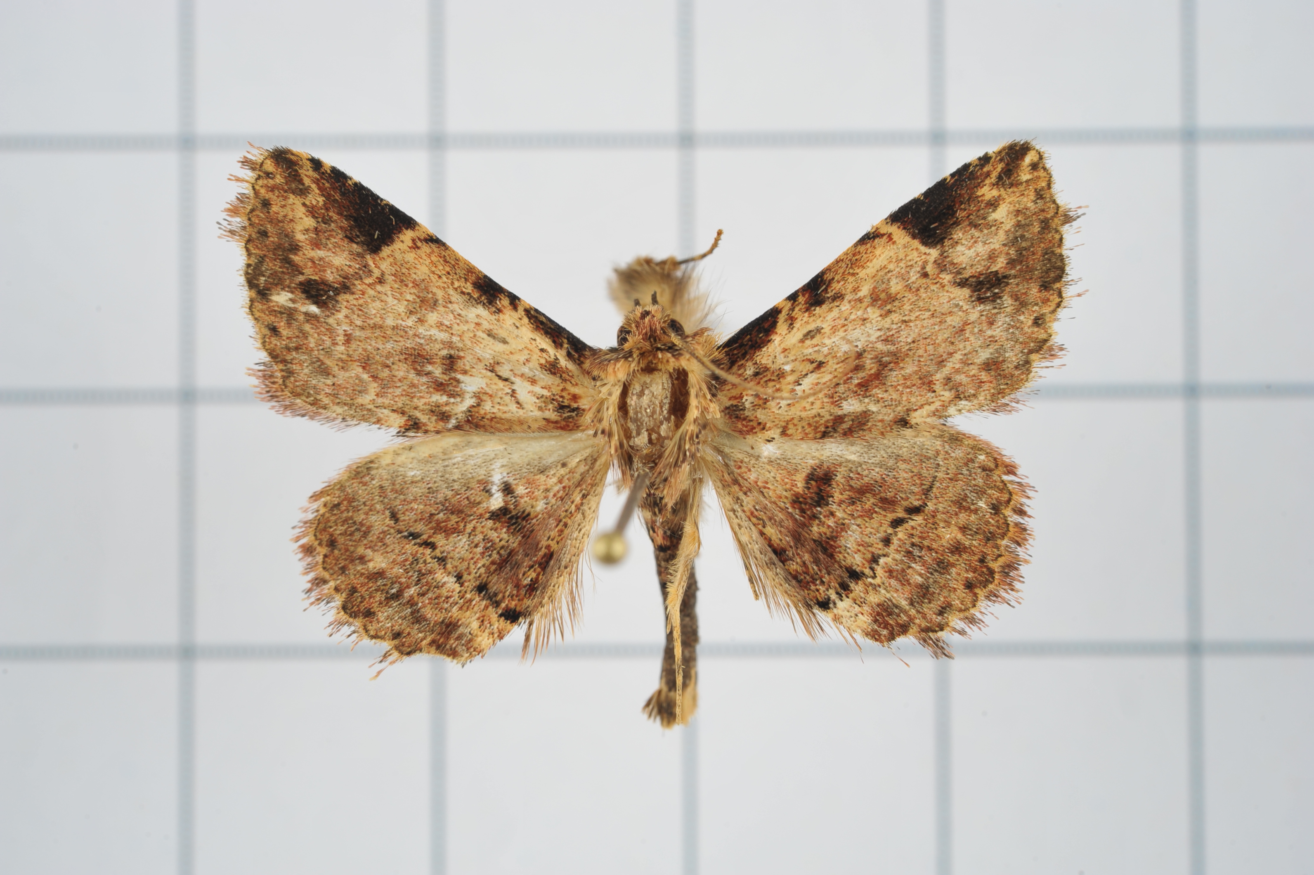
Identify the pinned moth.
Panilla costipunctata
